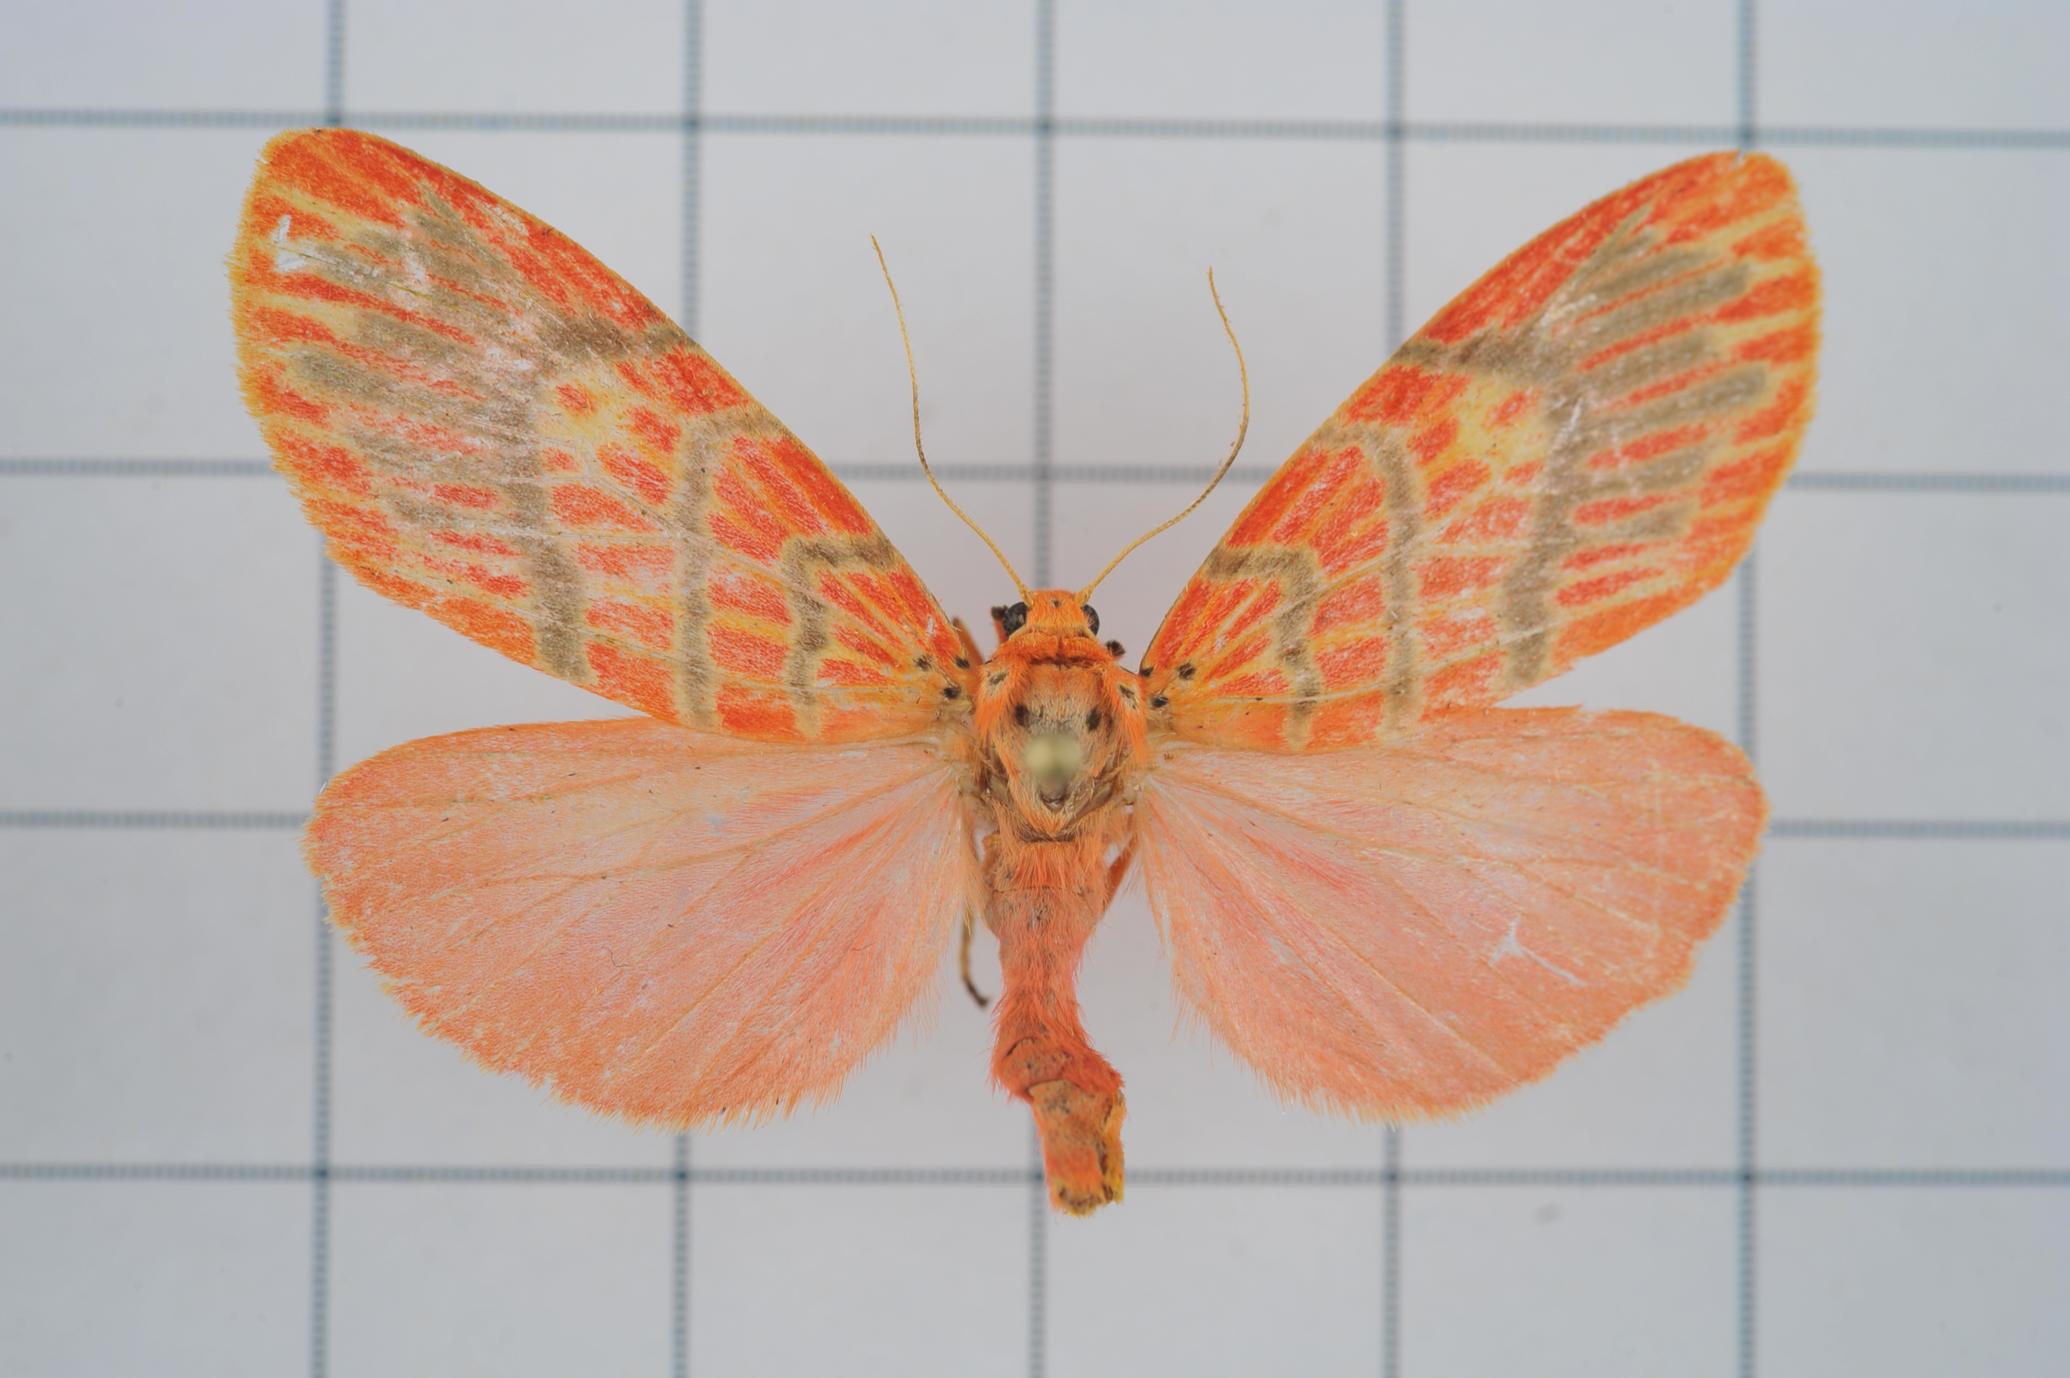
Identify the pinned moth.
Barsine sauteri
